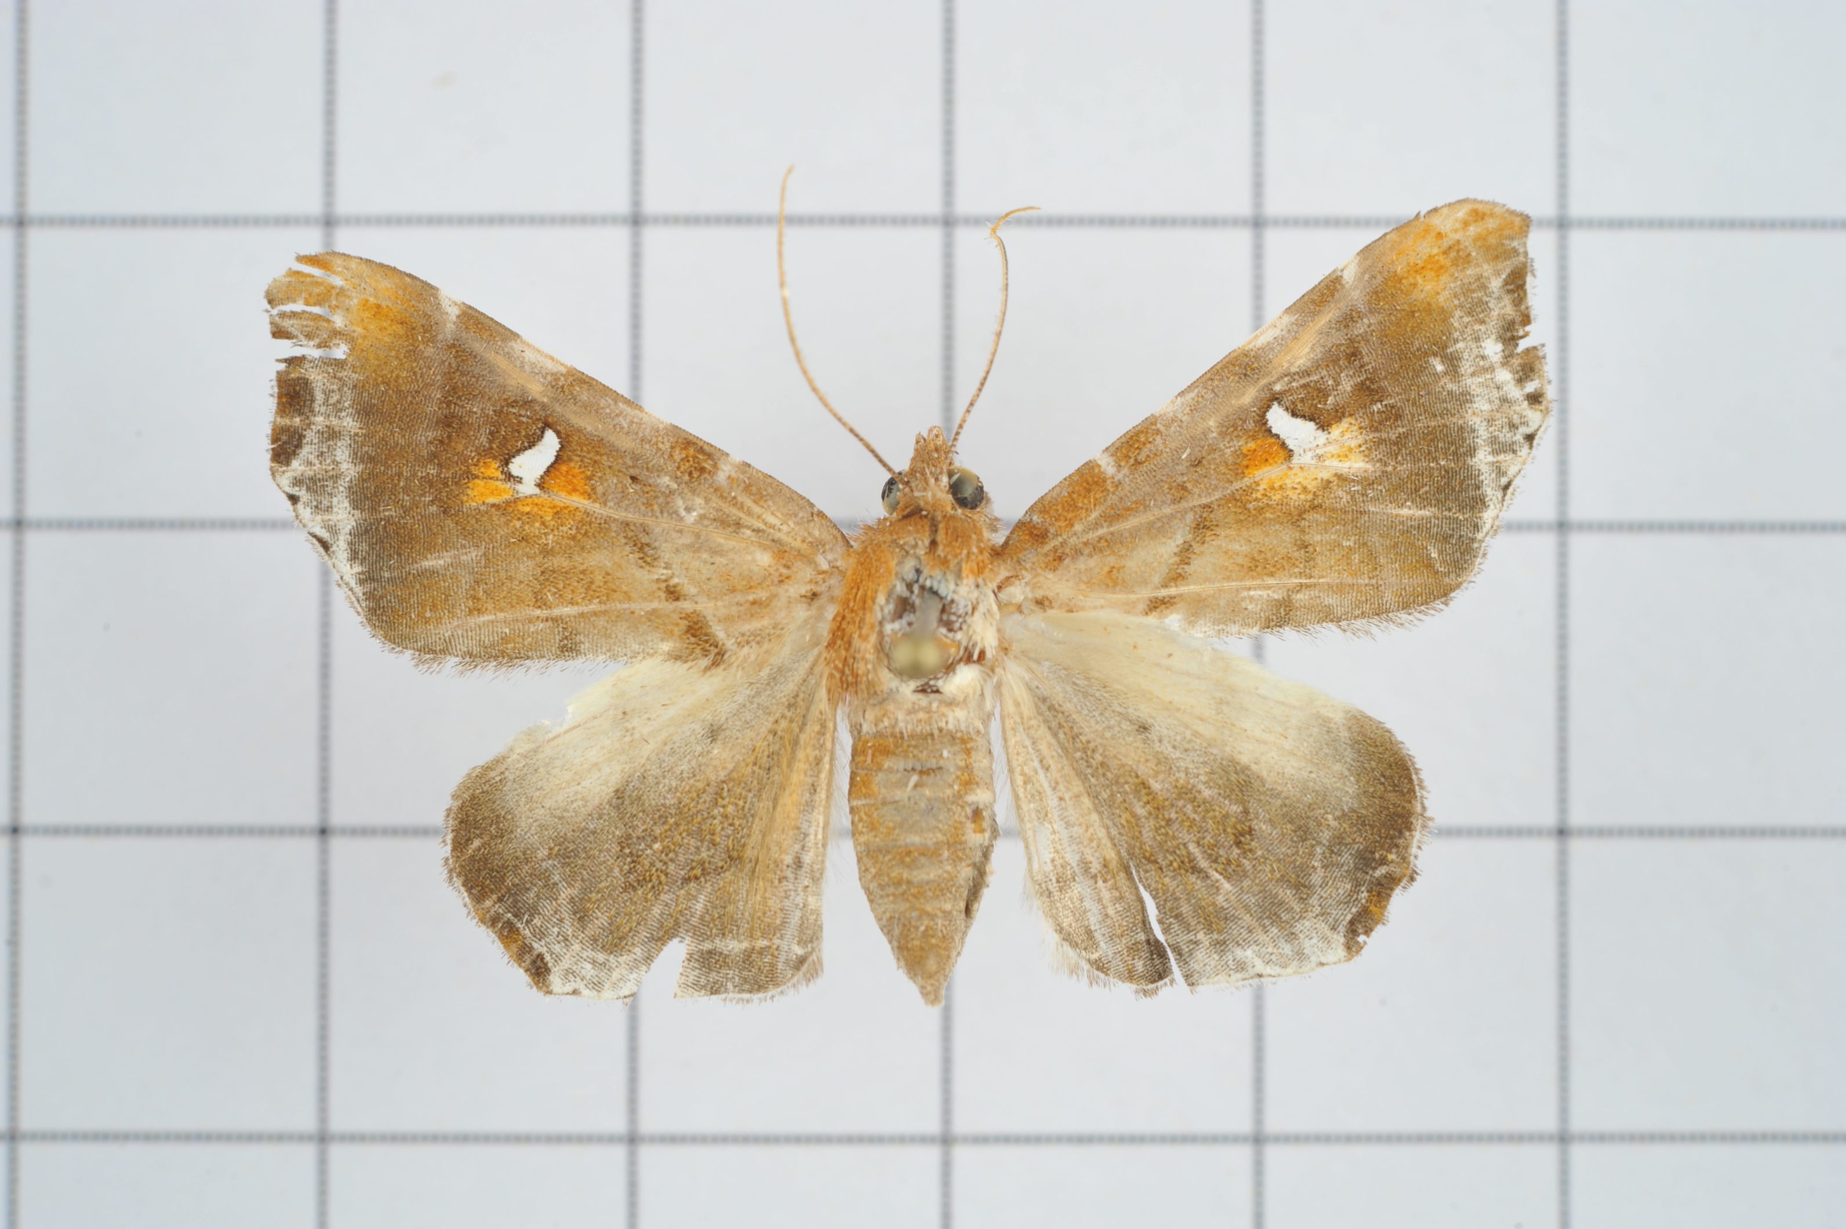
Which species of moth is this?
Episparis taiwana
